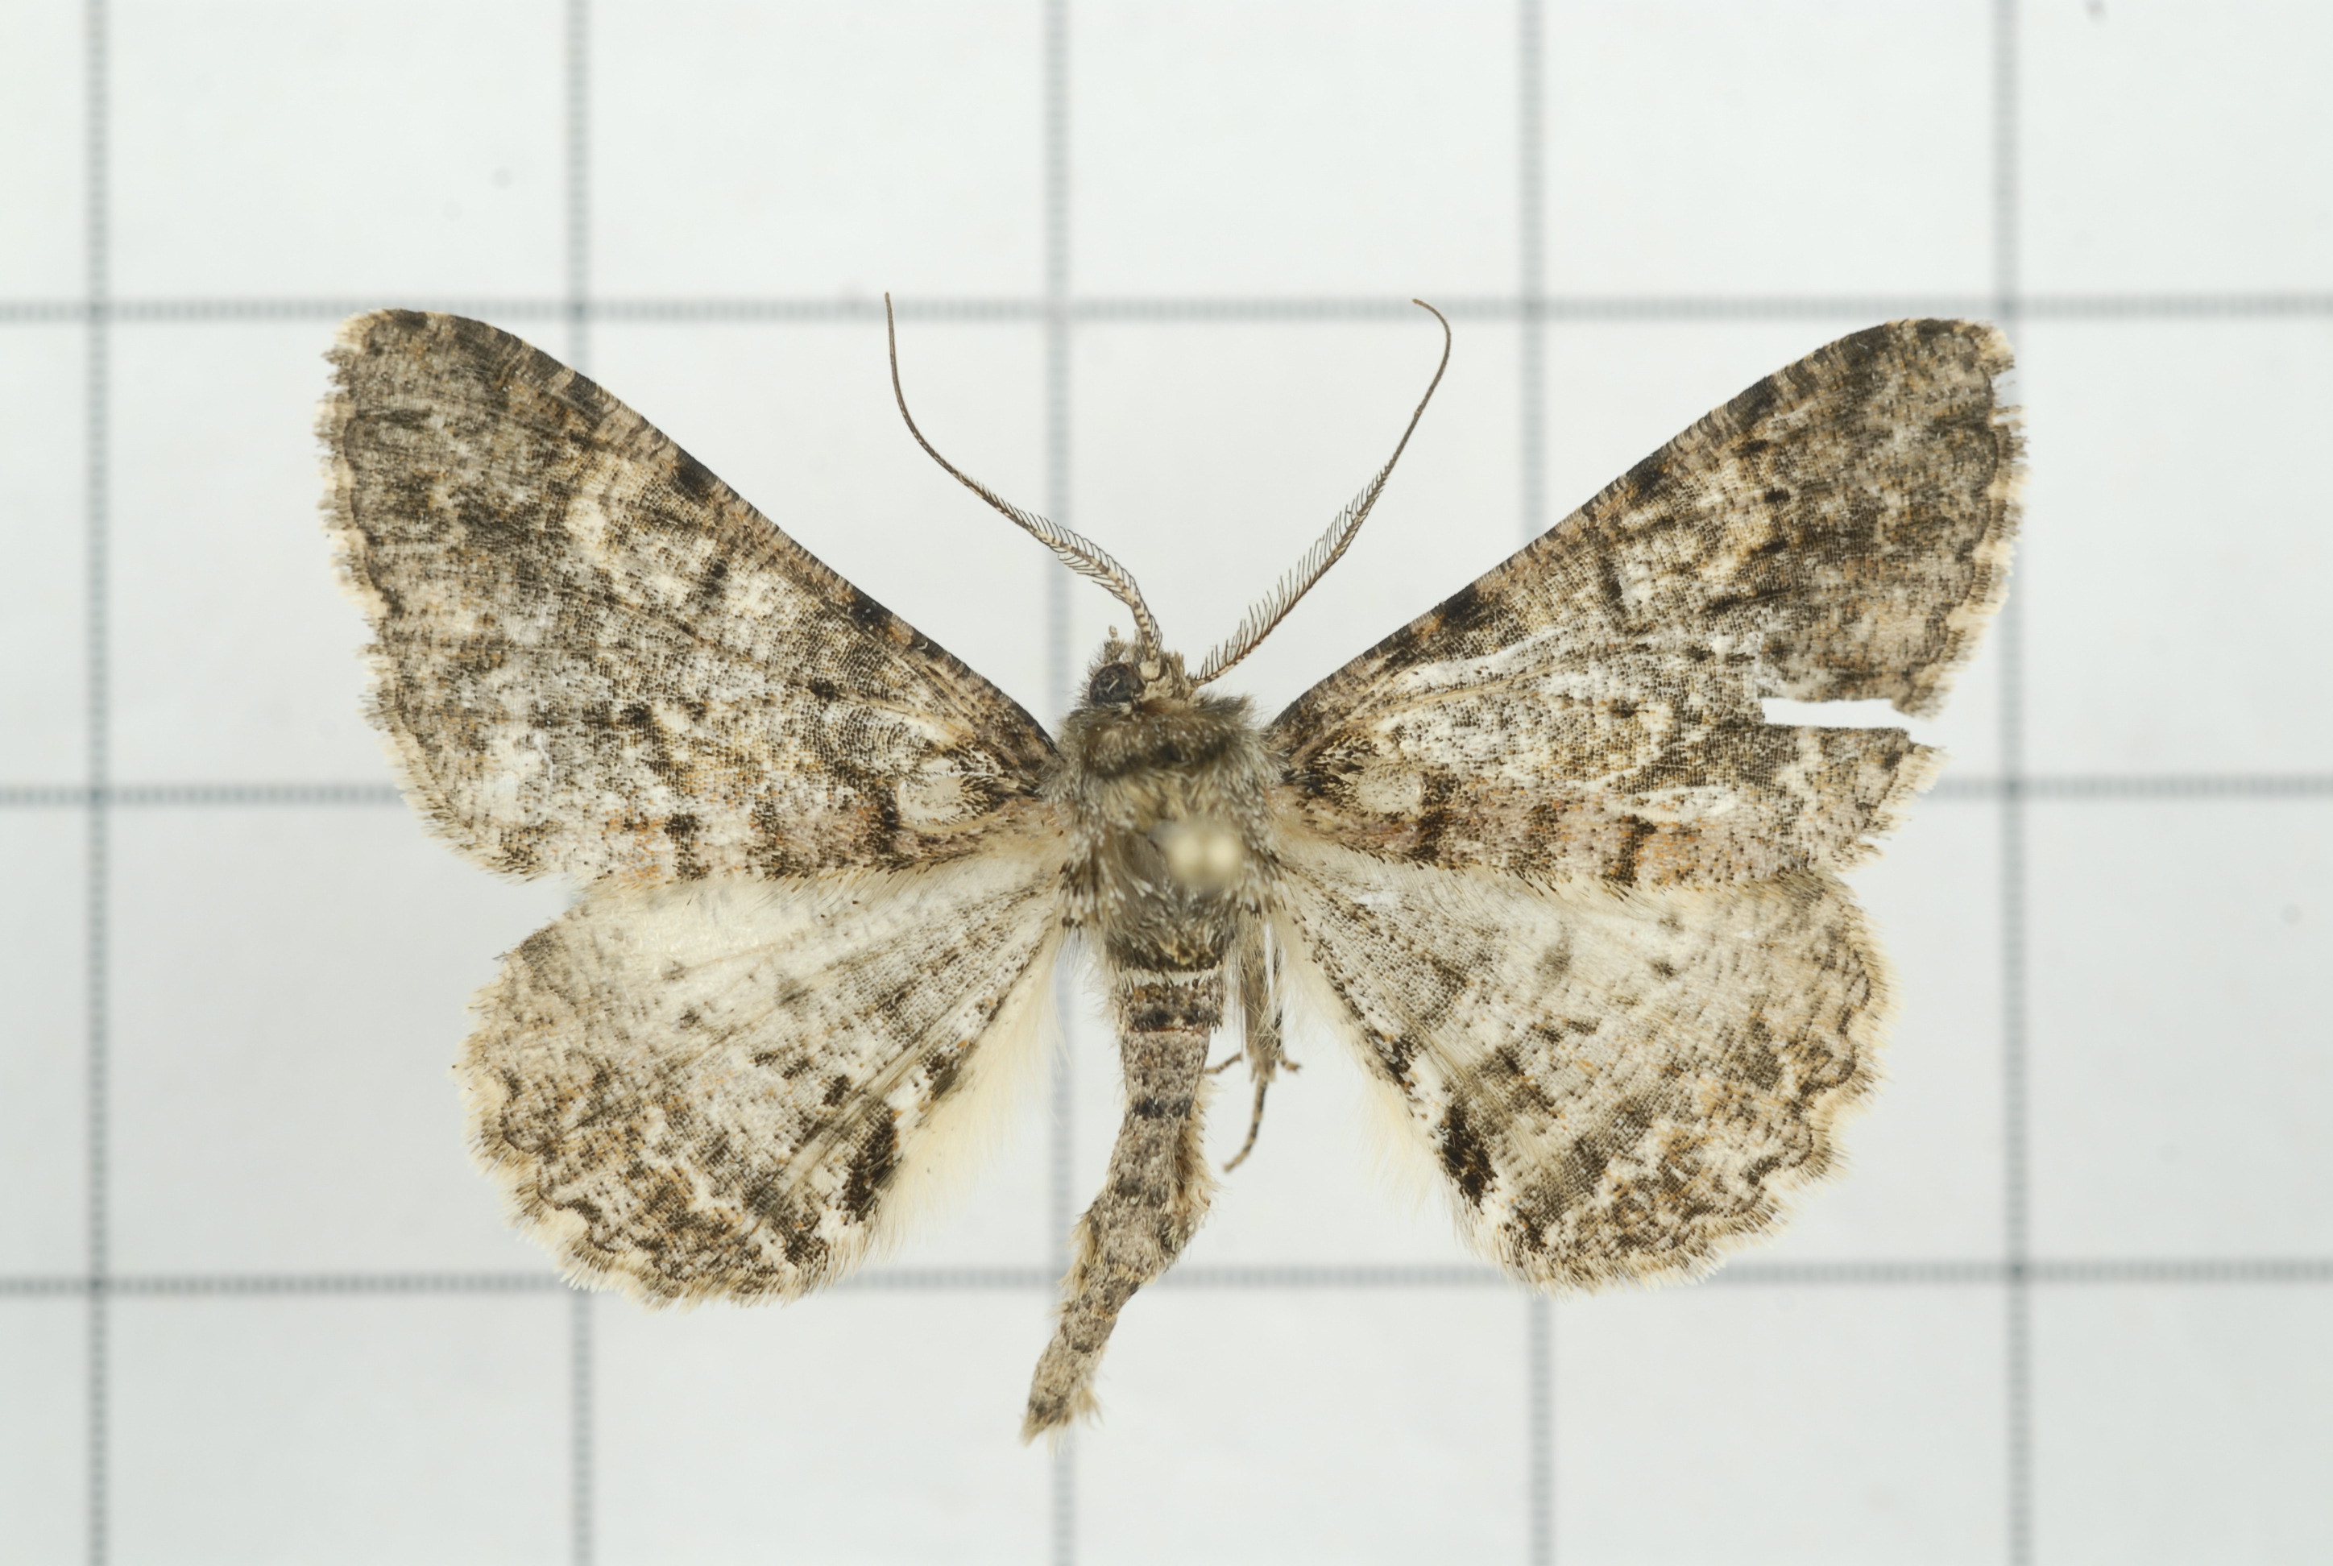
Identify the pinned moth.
Alcis taiwanovariegata
